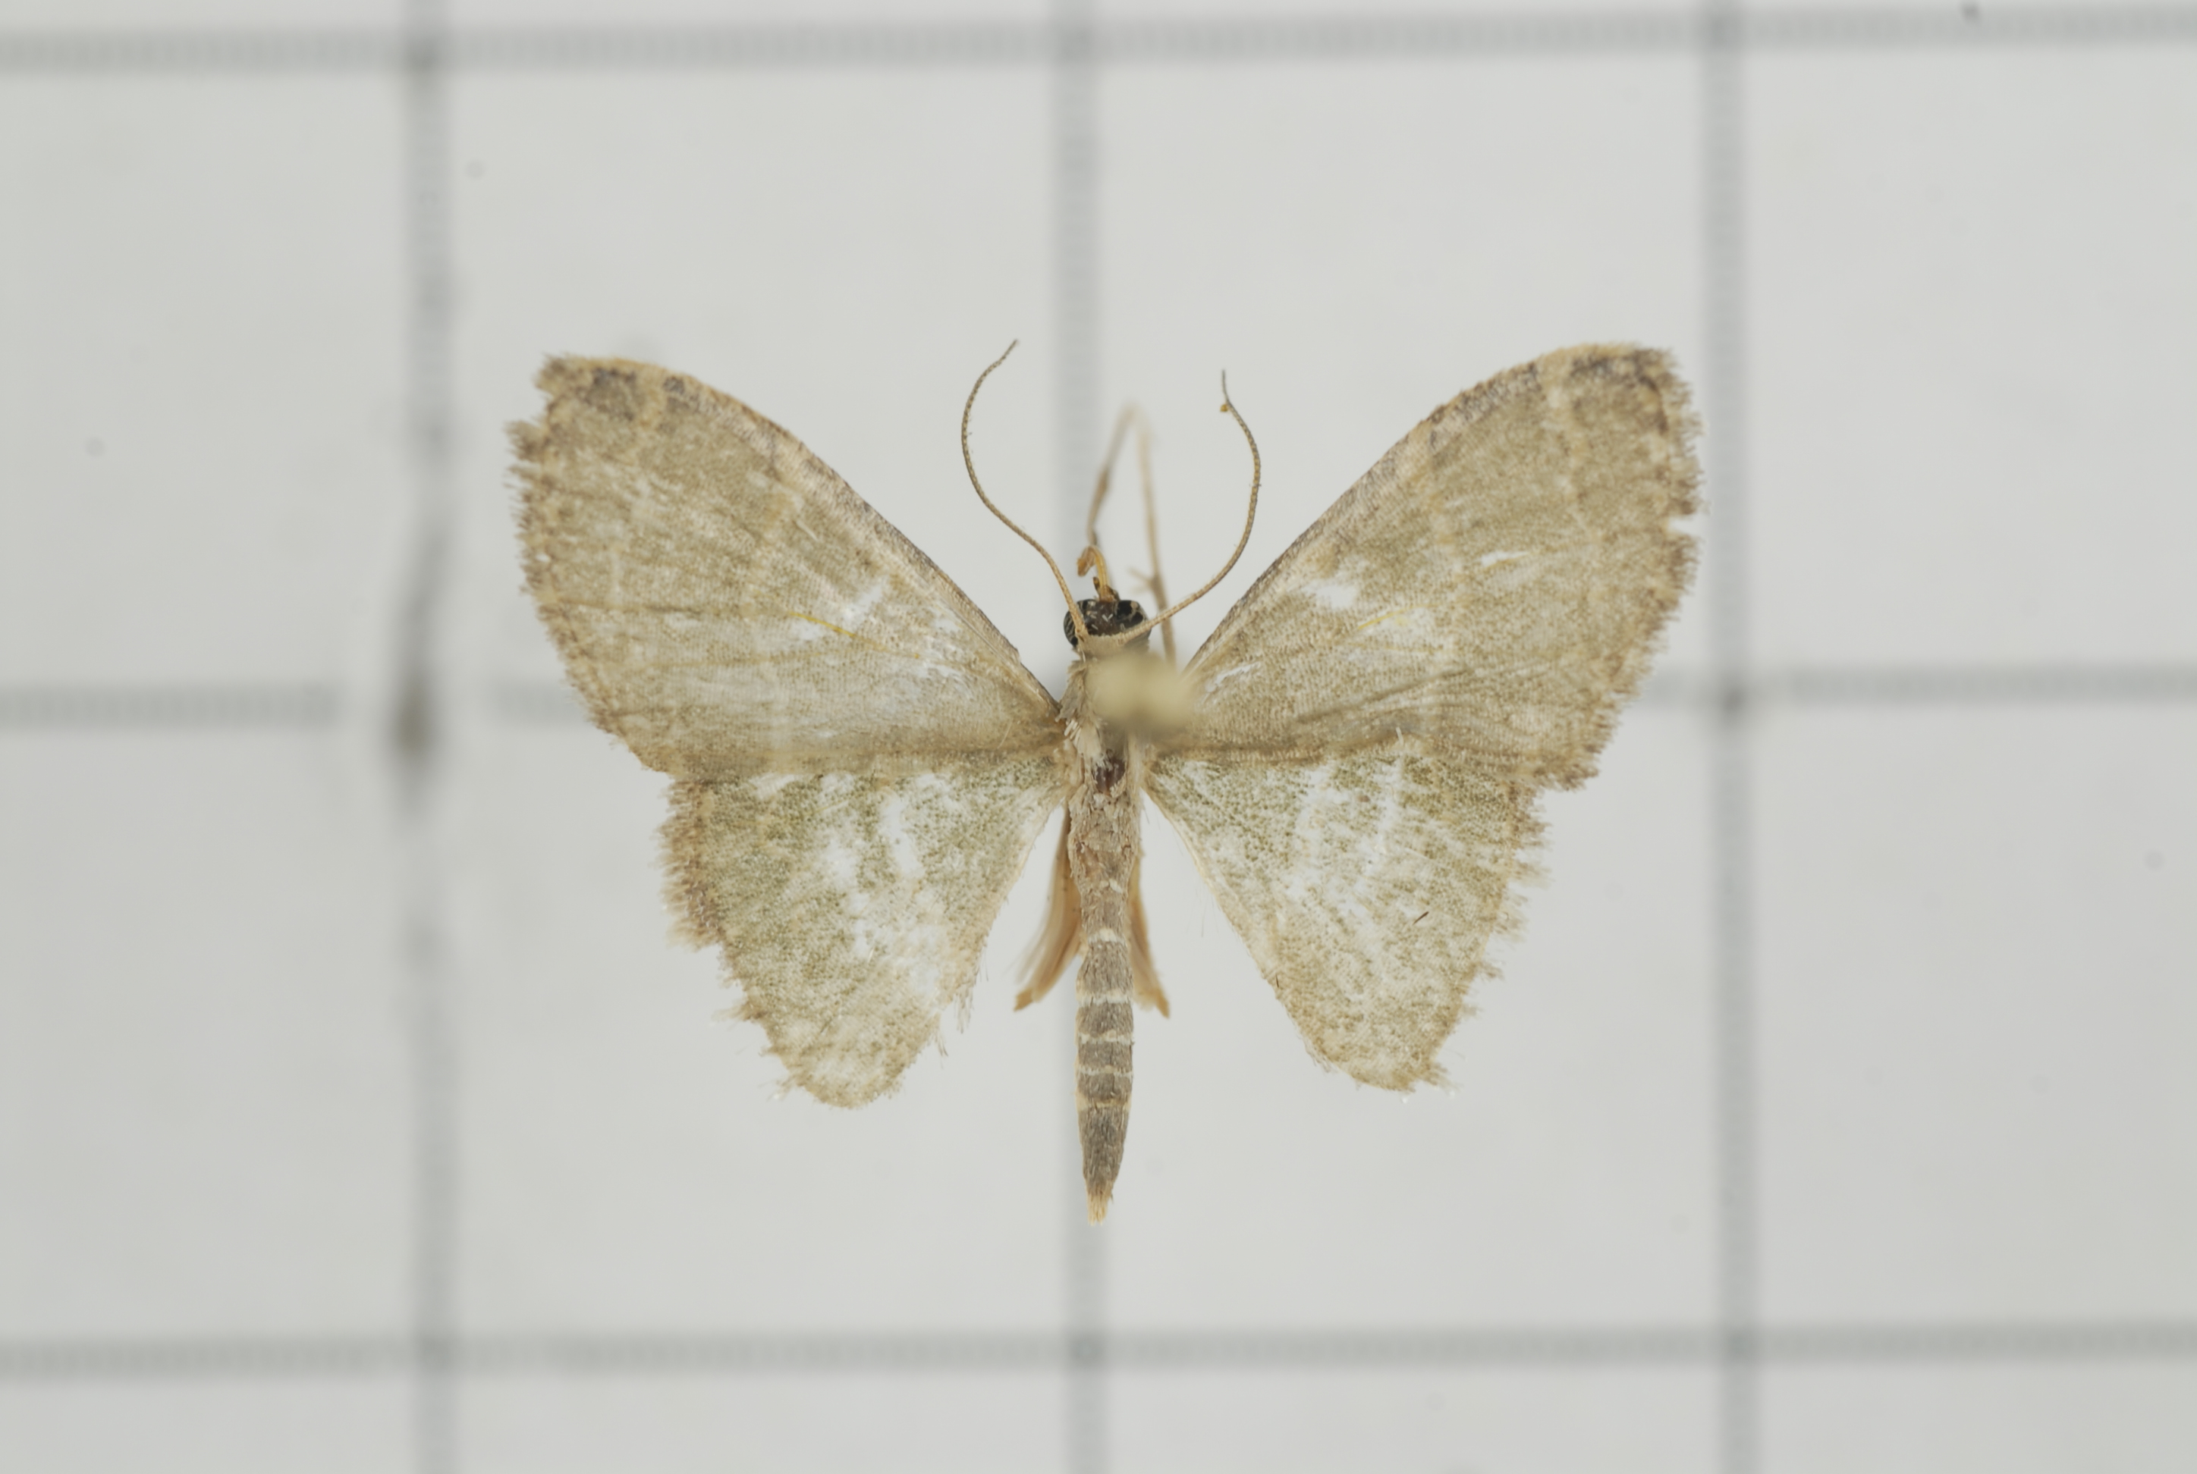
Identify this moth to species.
Lophophleps purpurea
